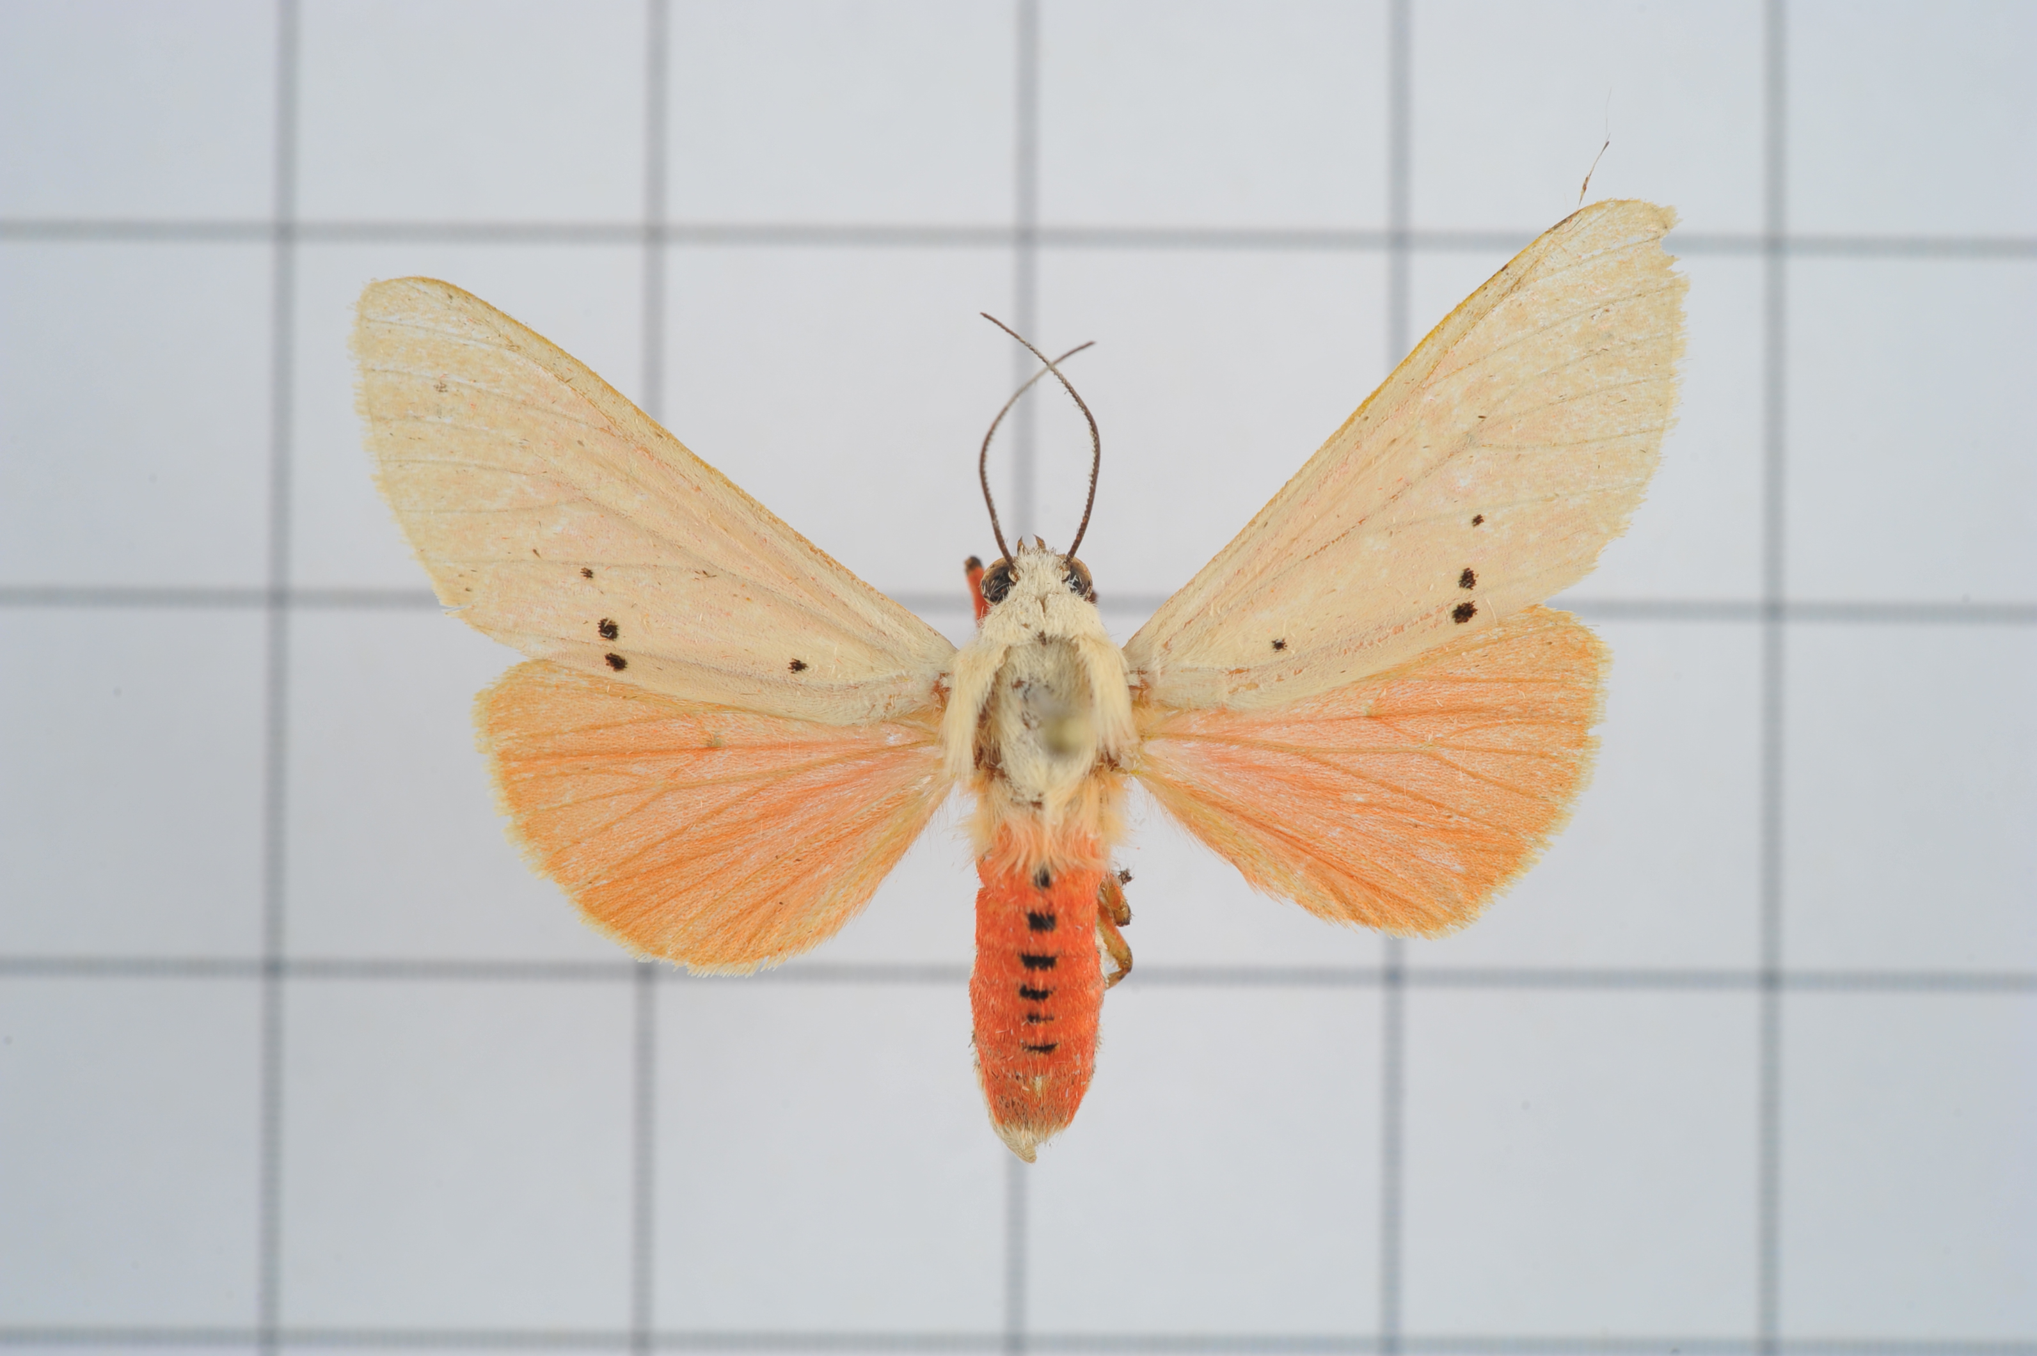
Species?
Spilarctia subcarnea
